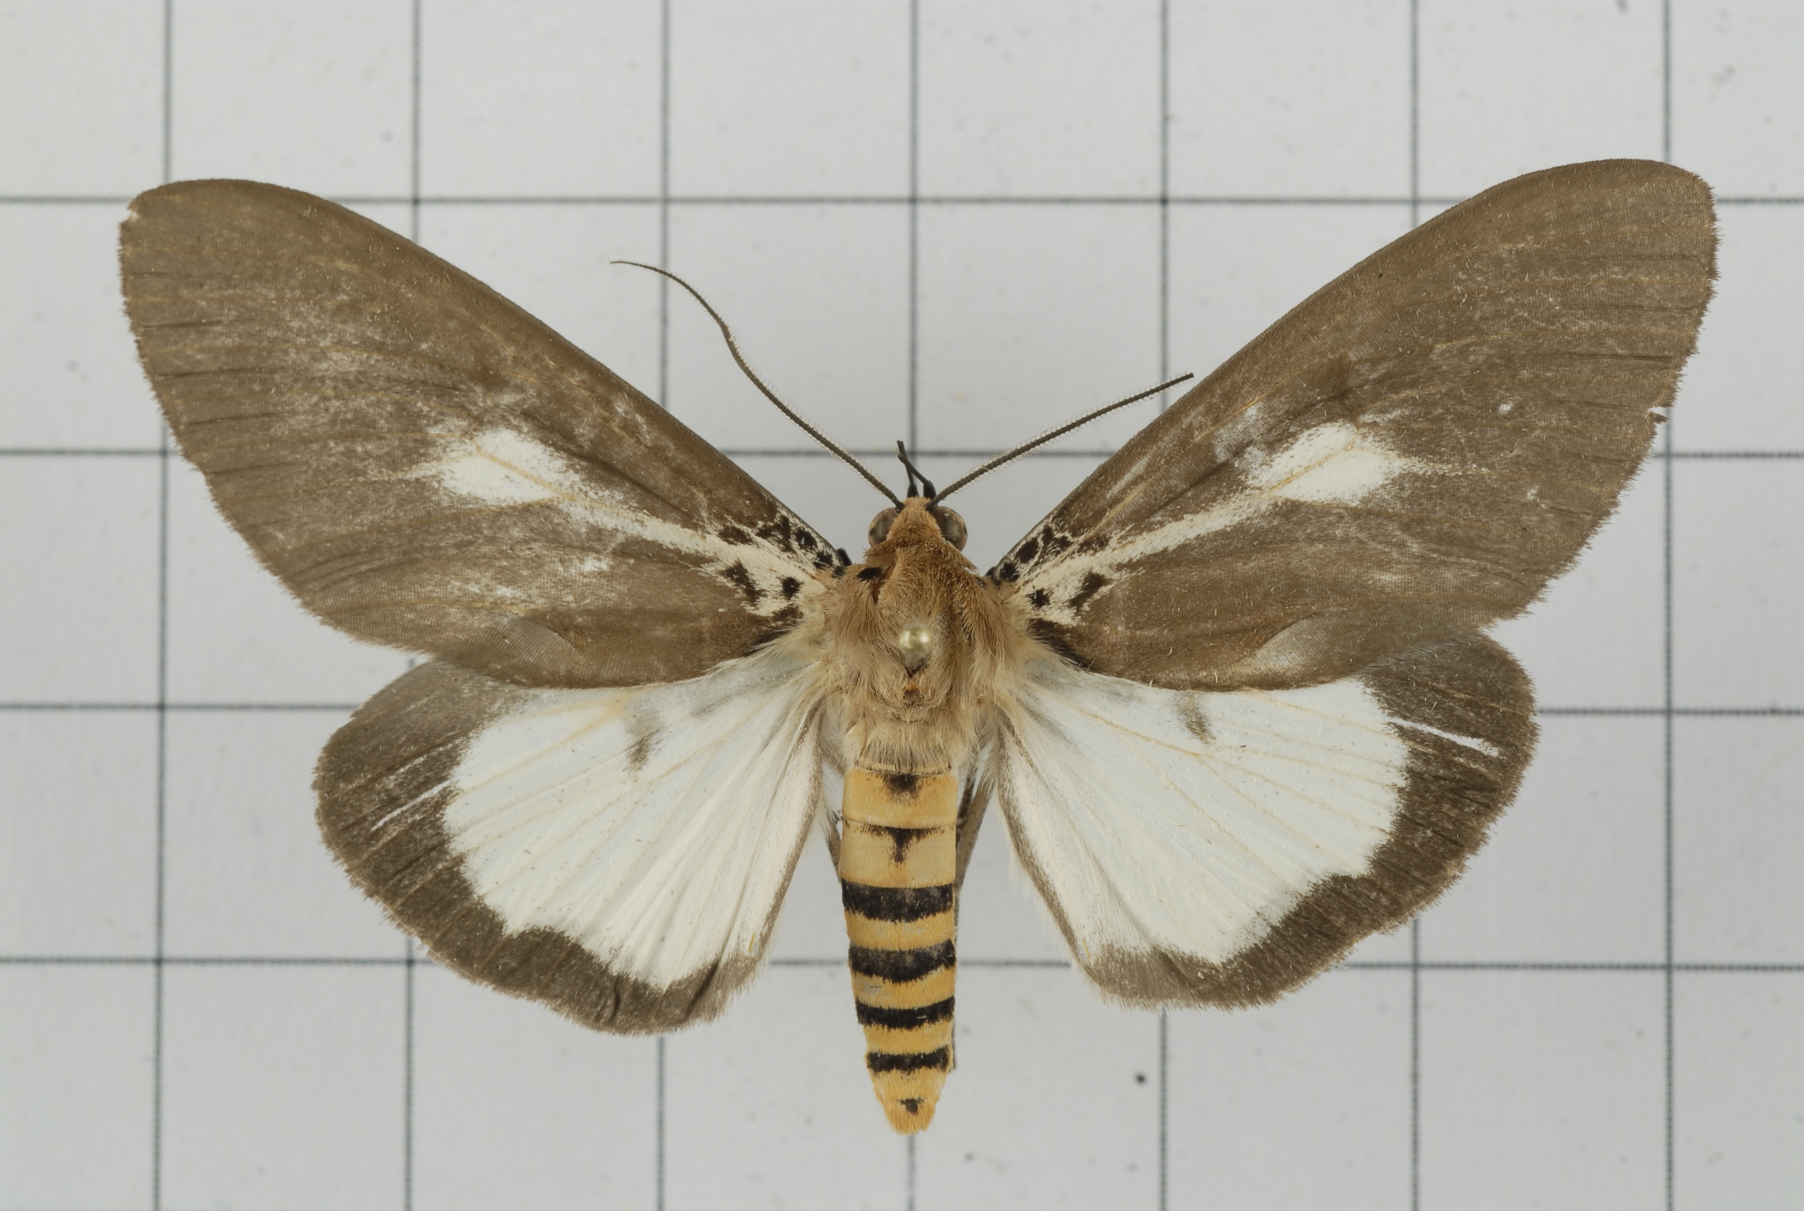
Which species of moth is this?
Asota heliconia zebrina
